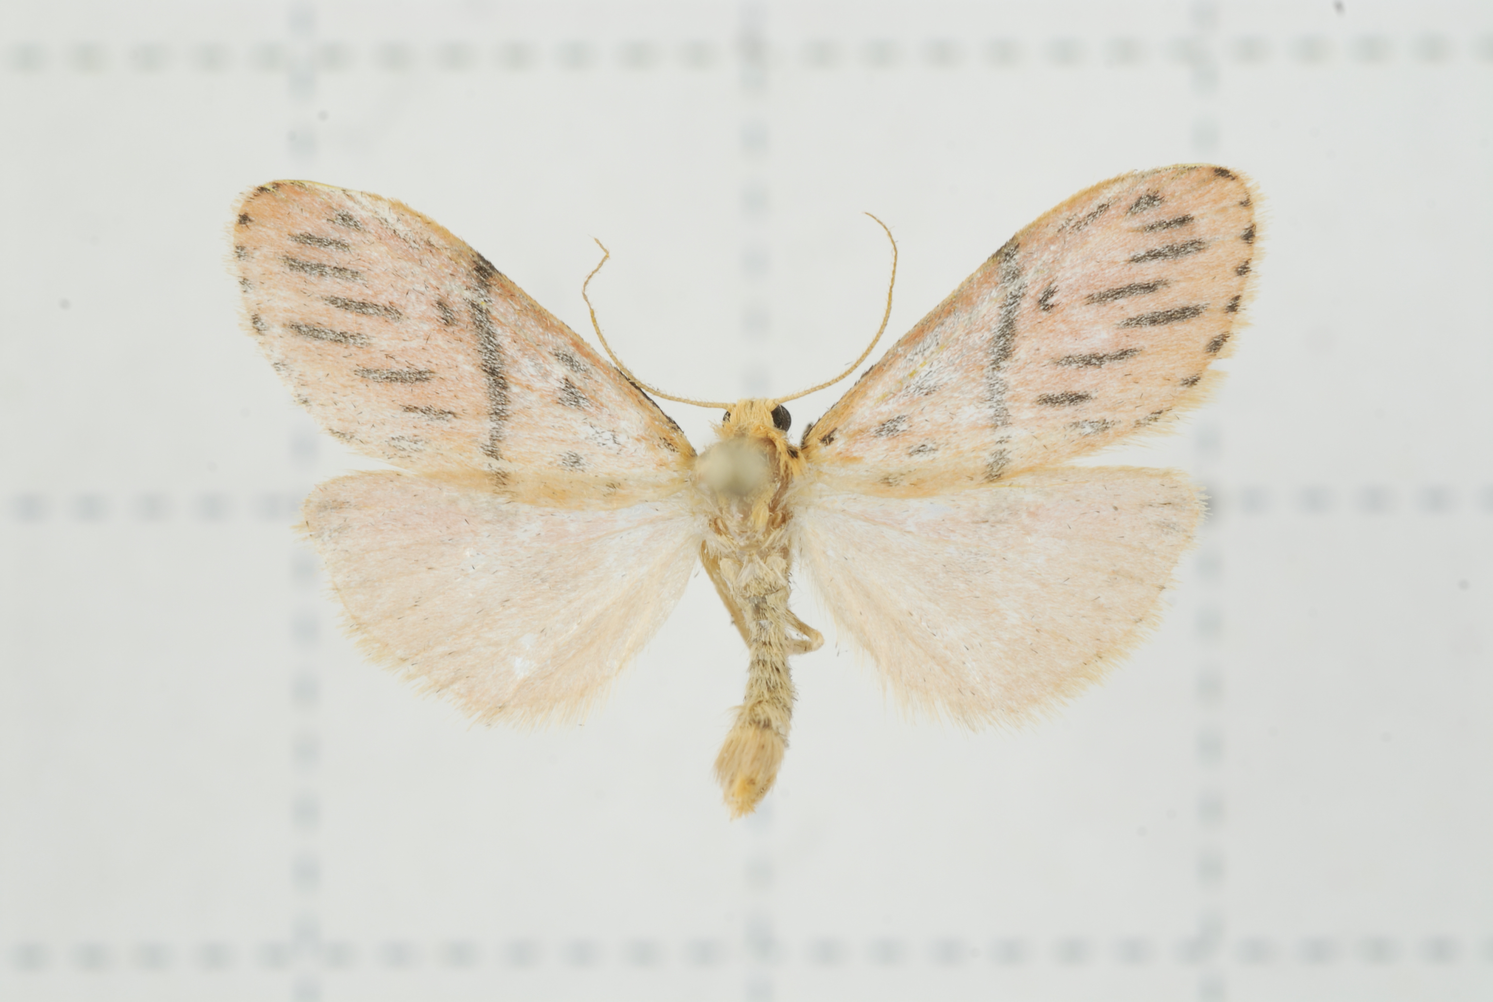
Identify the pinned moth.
Miltochrista acteola
